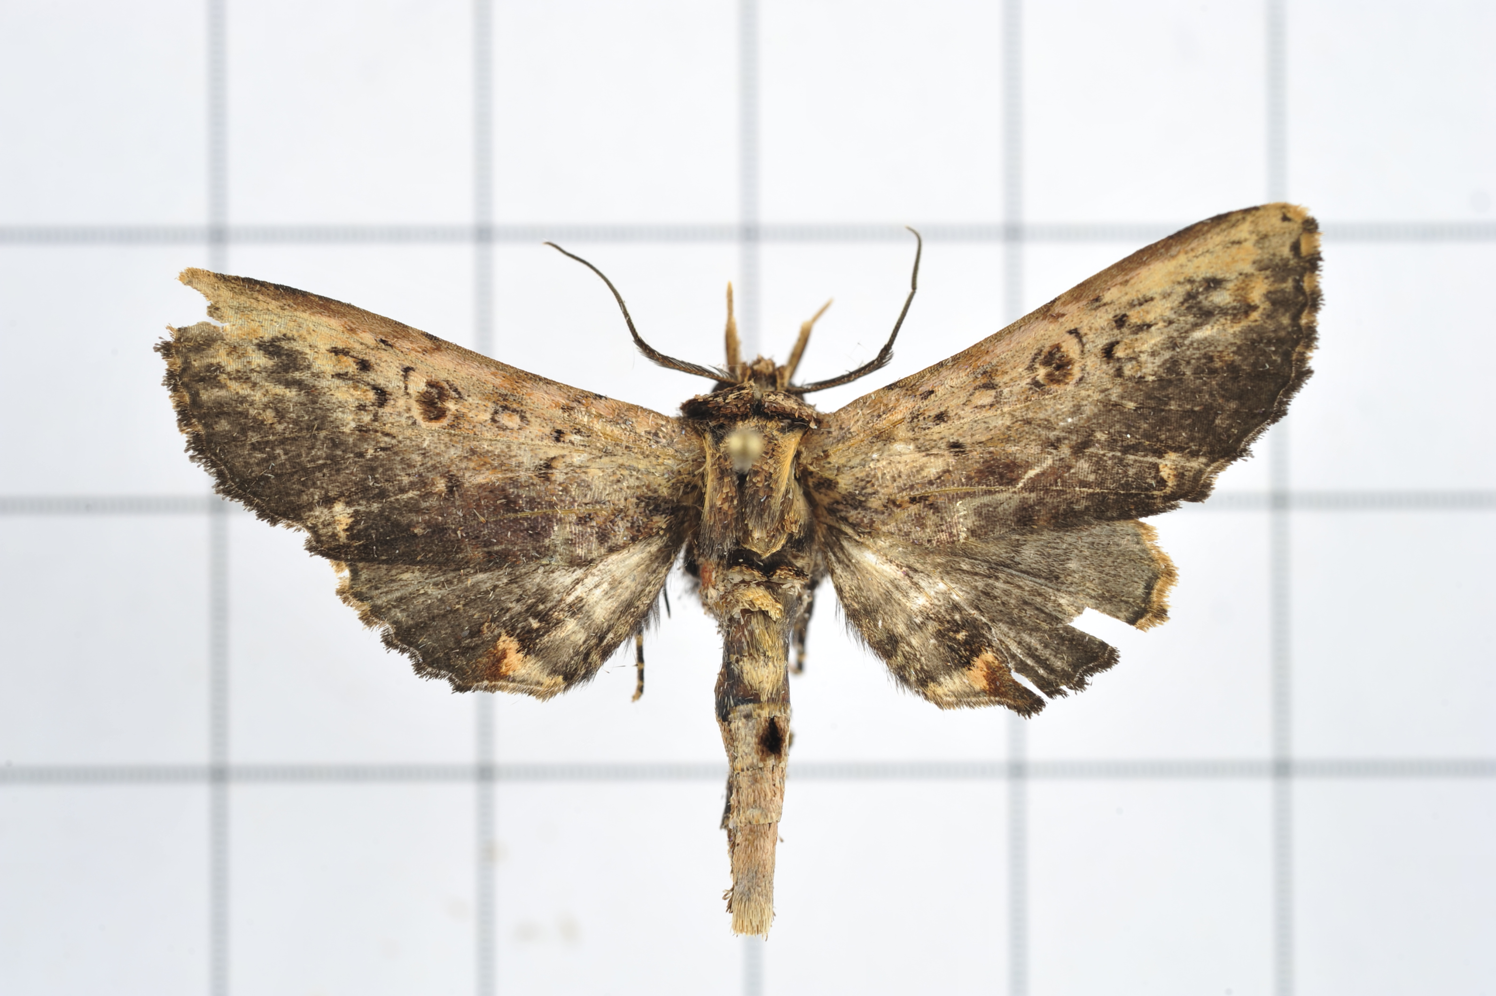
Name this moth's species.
Anuga lunulata
